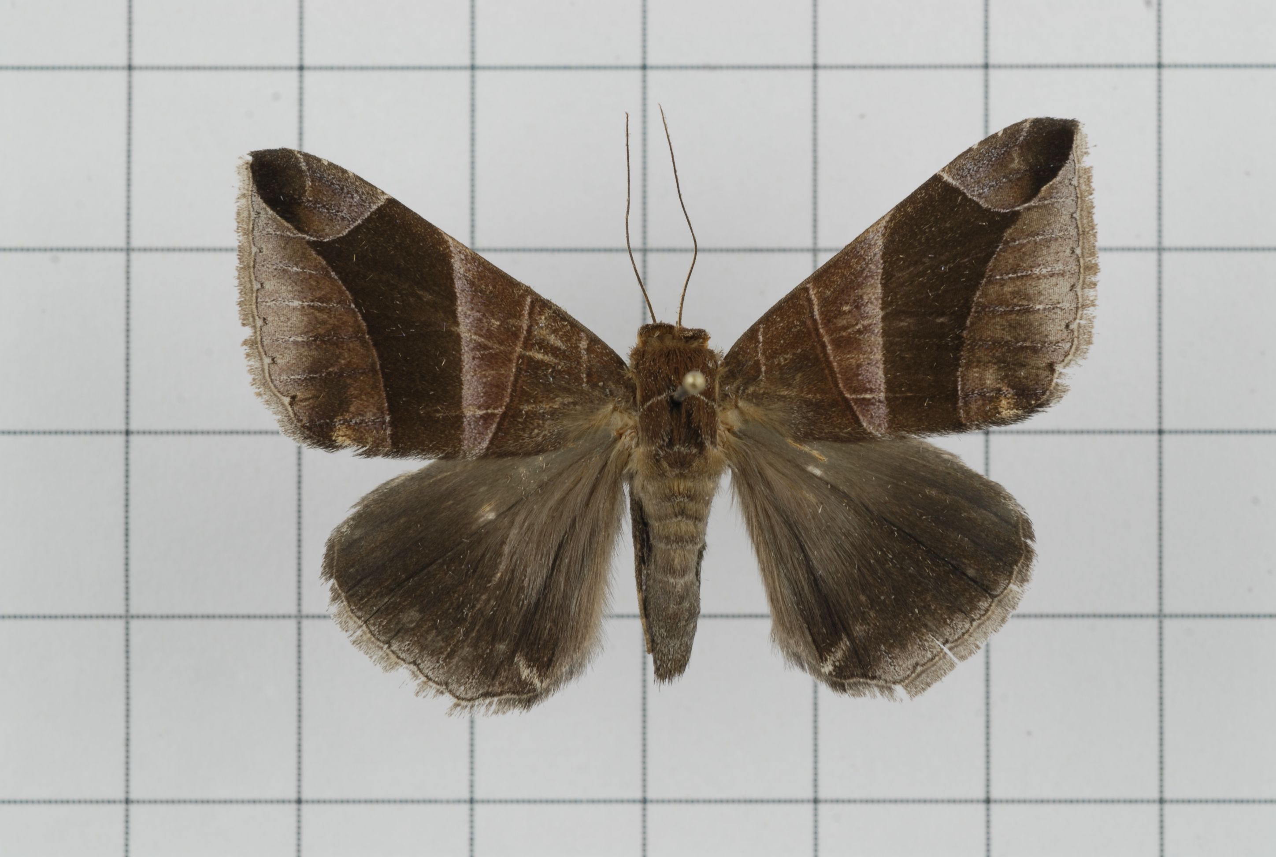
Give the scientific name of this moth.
Bastilla acuta acuta
